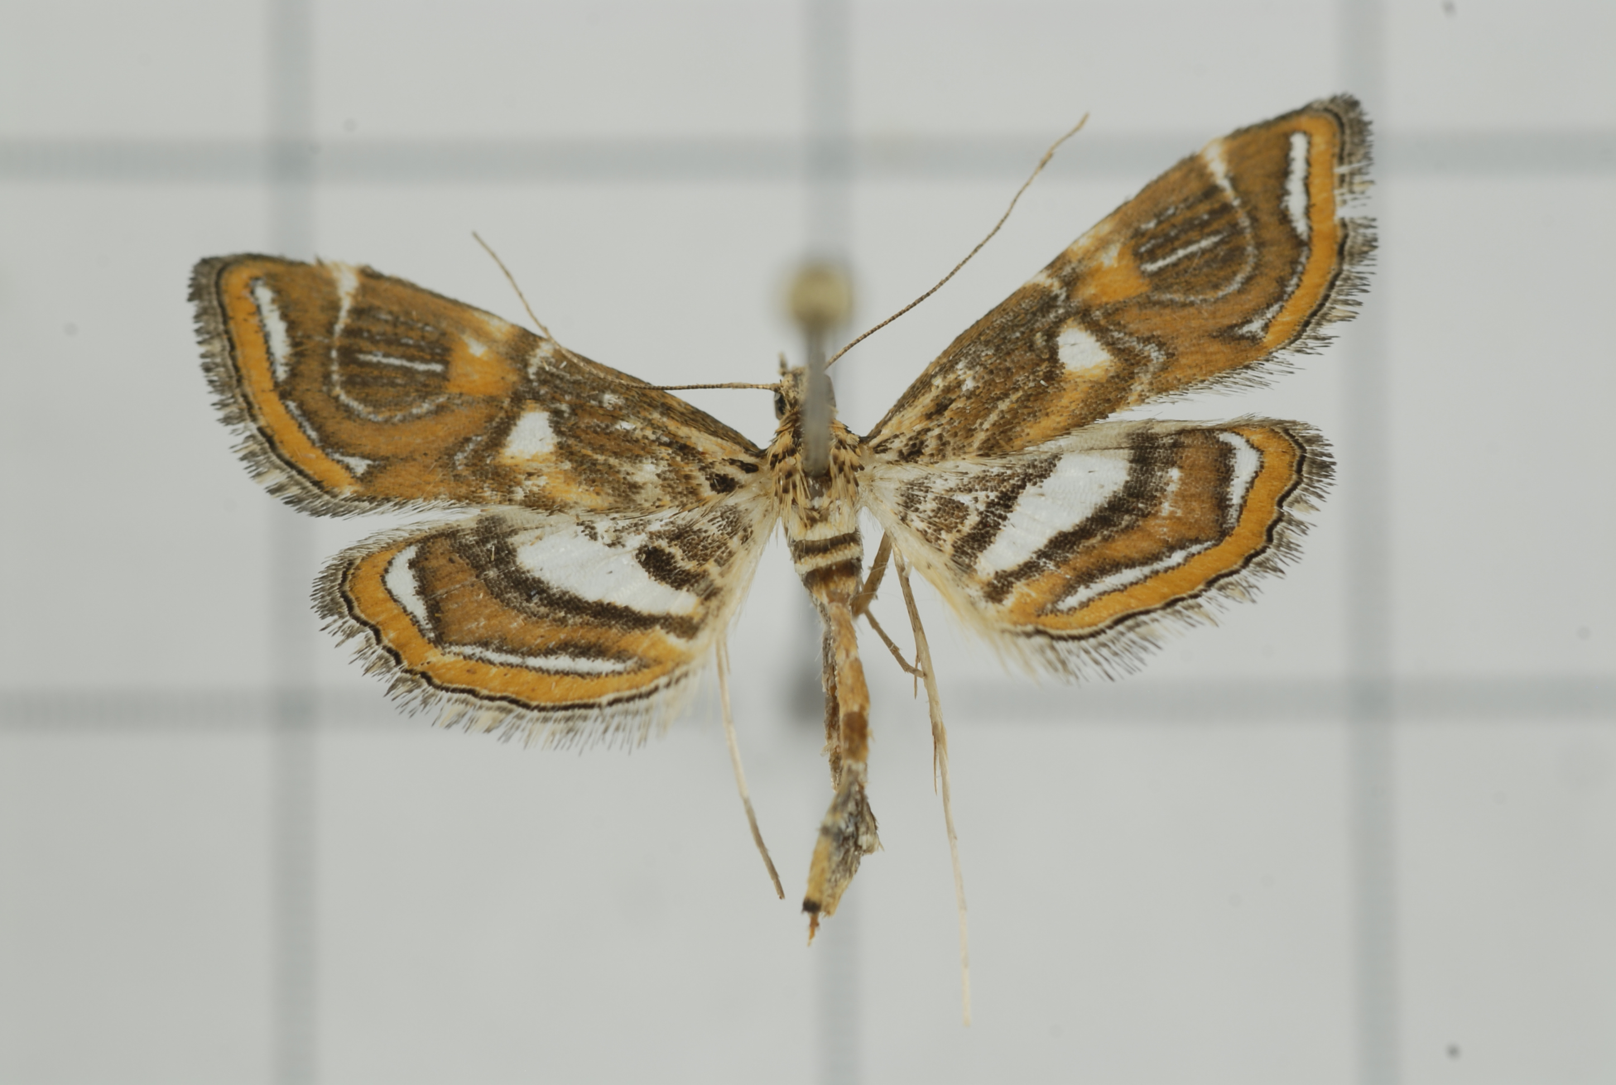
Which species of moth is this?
Paracymoriza cataclystalis
